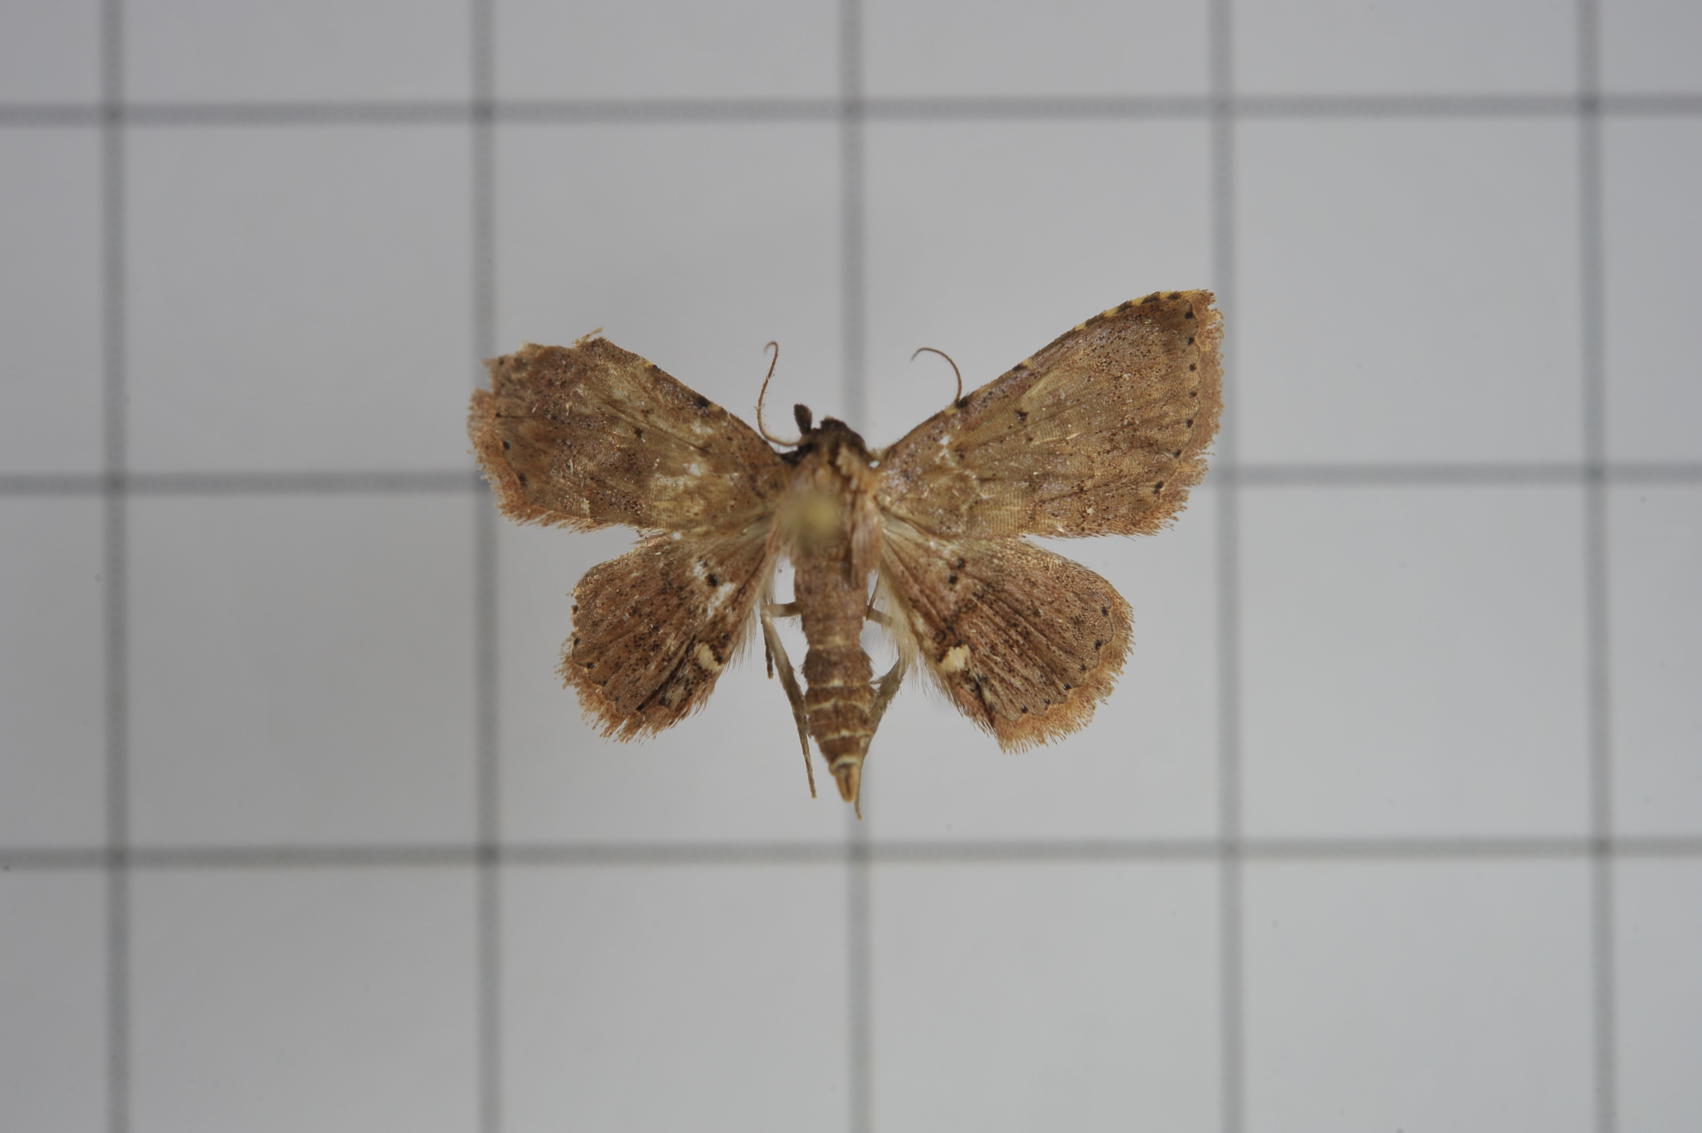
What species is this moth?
Nechesia albodentata
